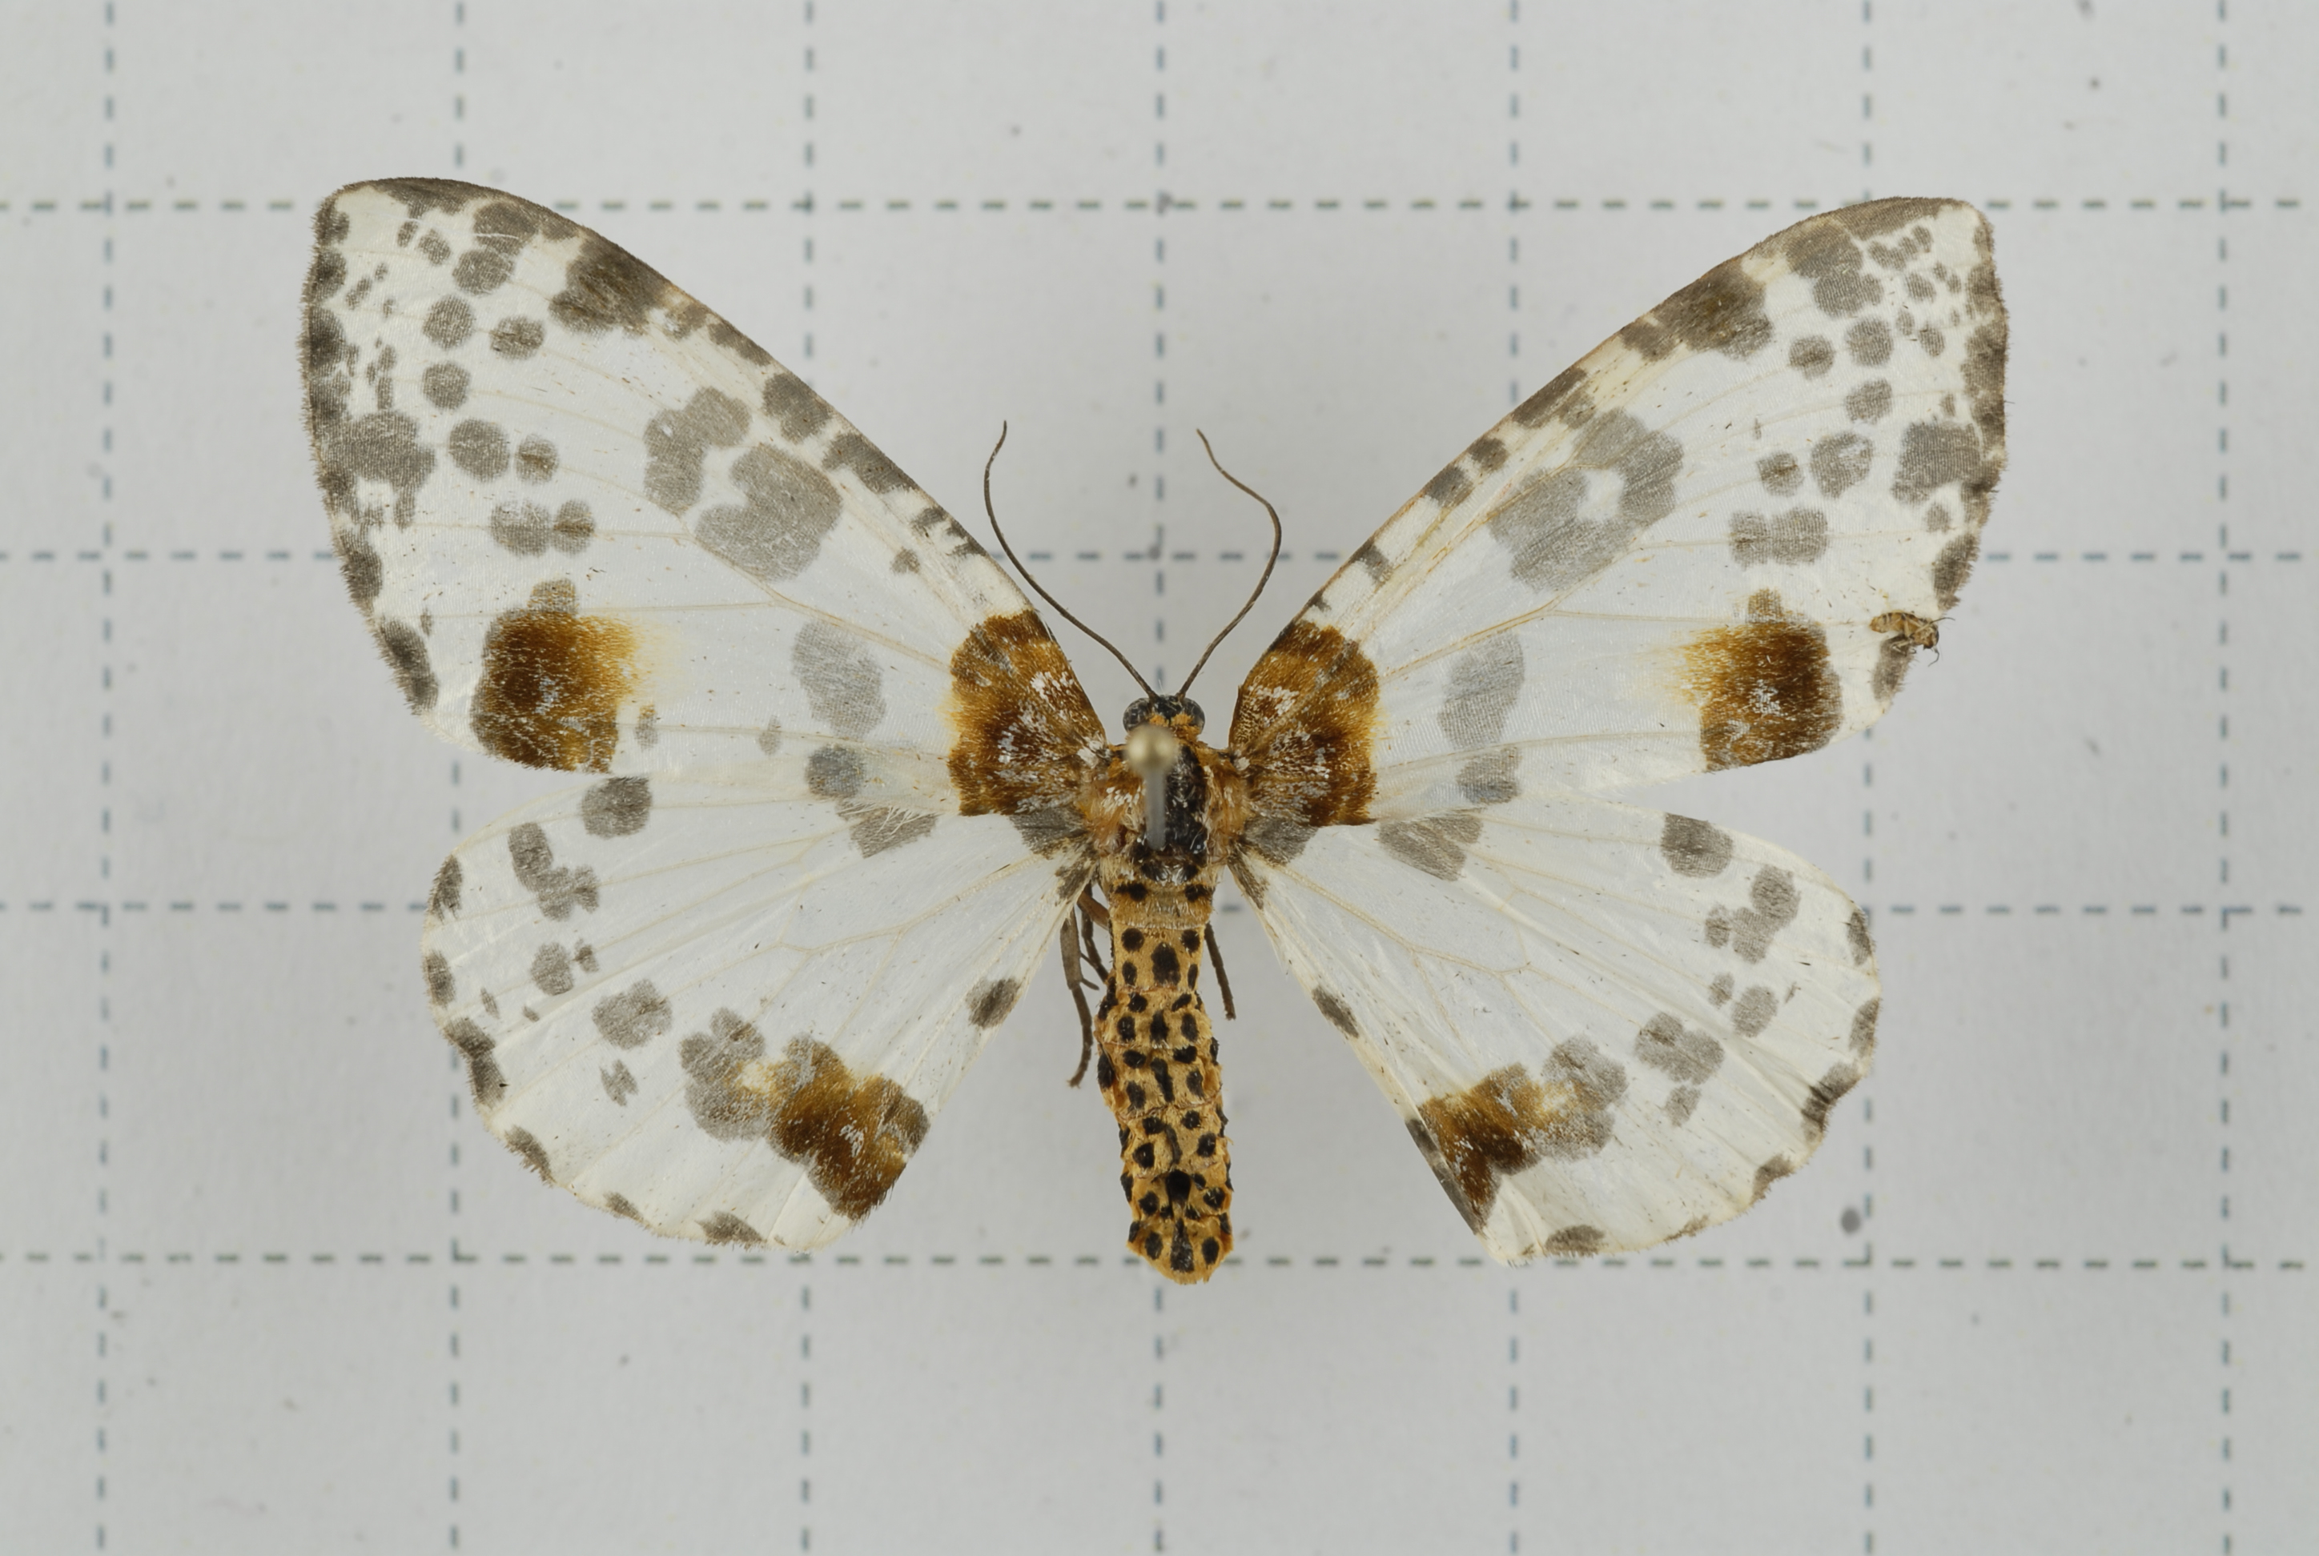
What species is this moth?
Abraxas adilluminata
